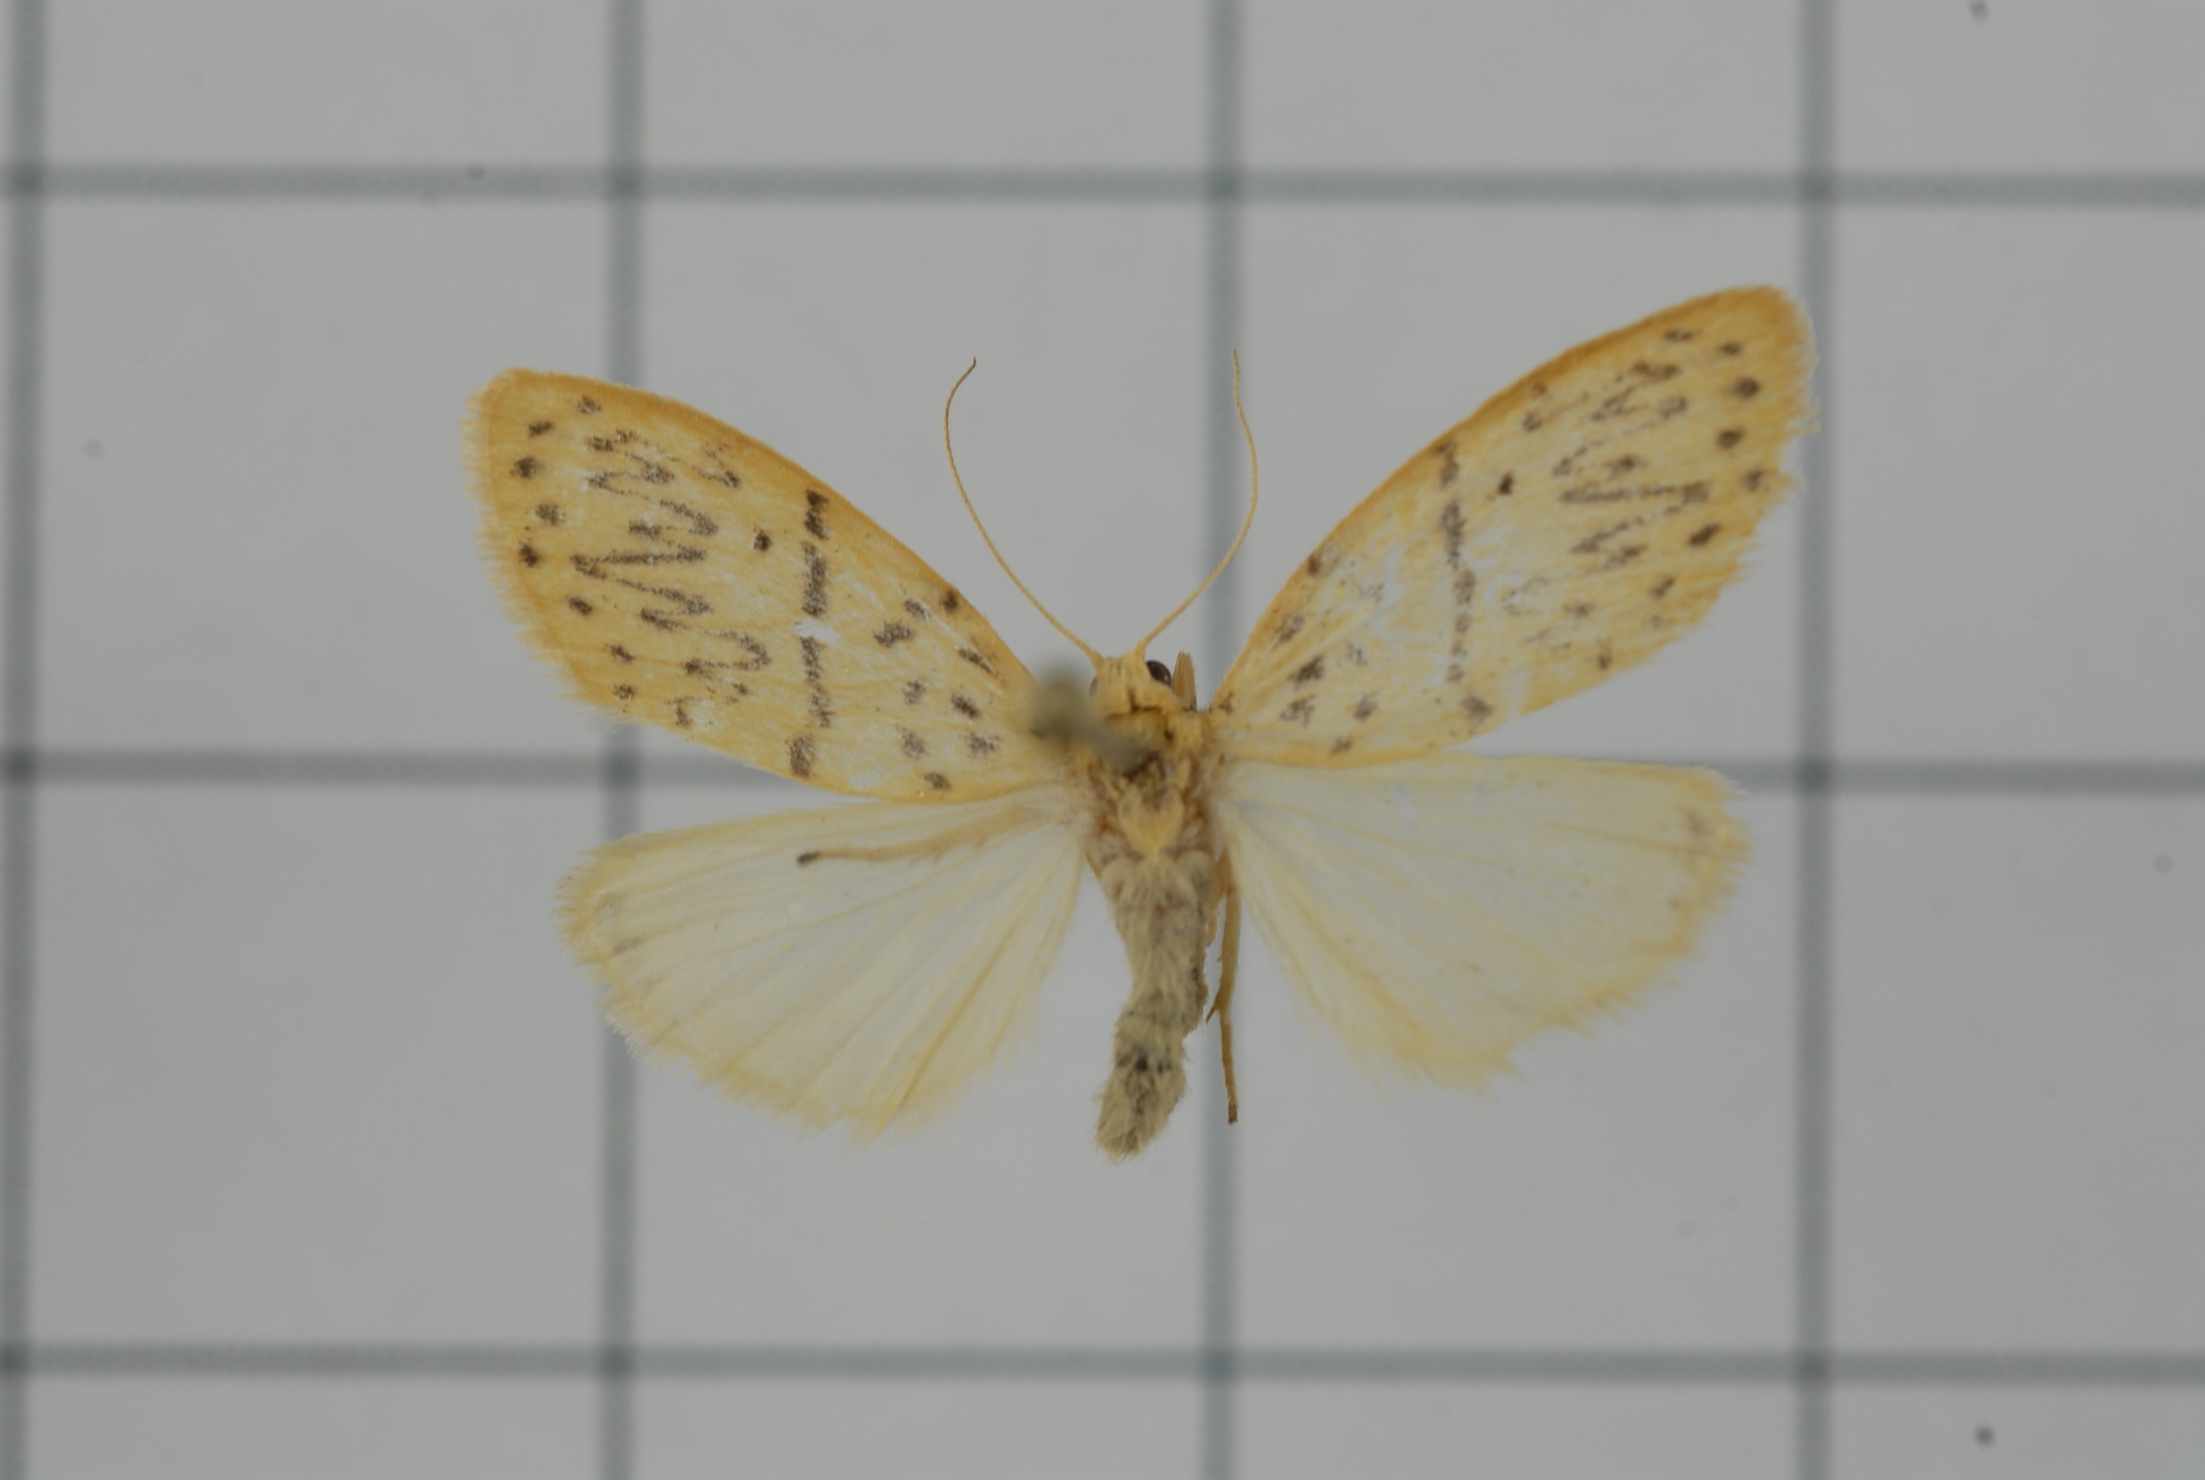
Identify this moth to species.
Huangilene alikangiae alikangiae
